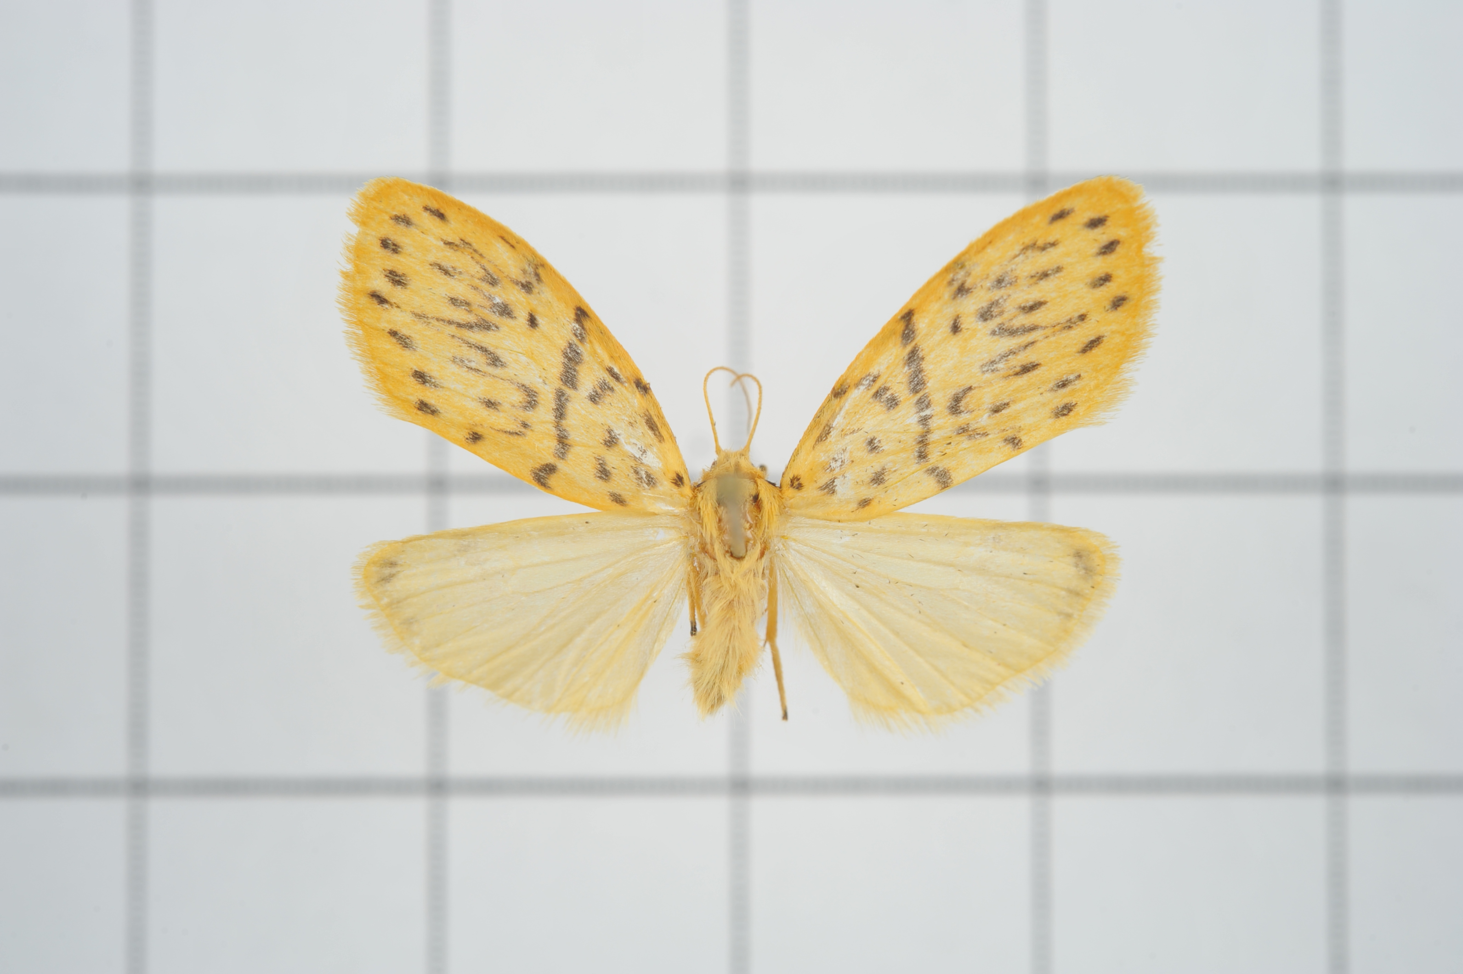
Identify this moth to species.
Huangilene alikangiae alikangiae
